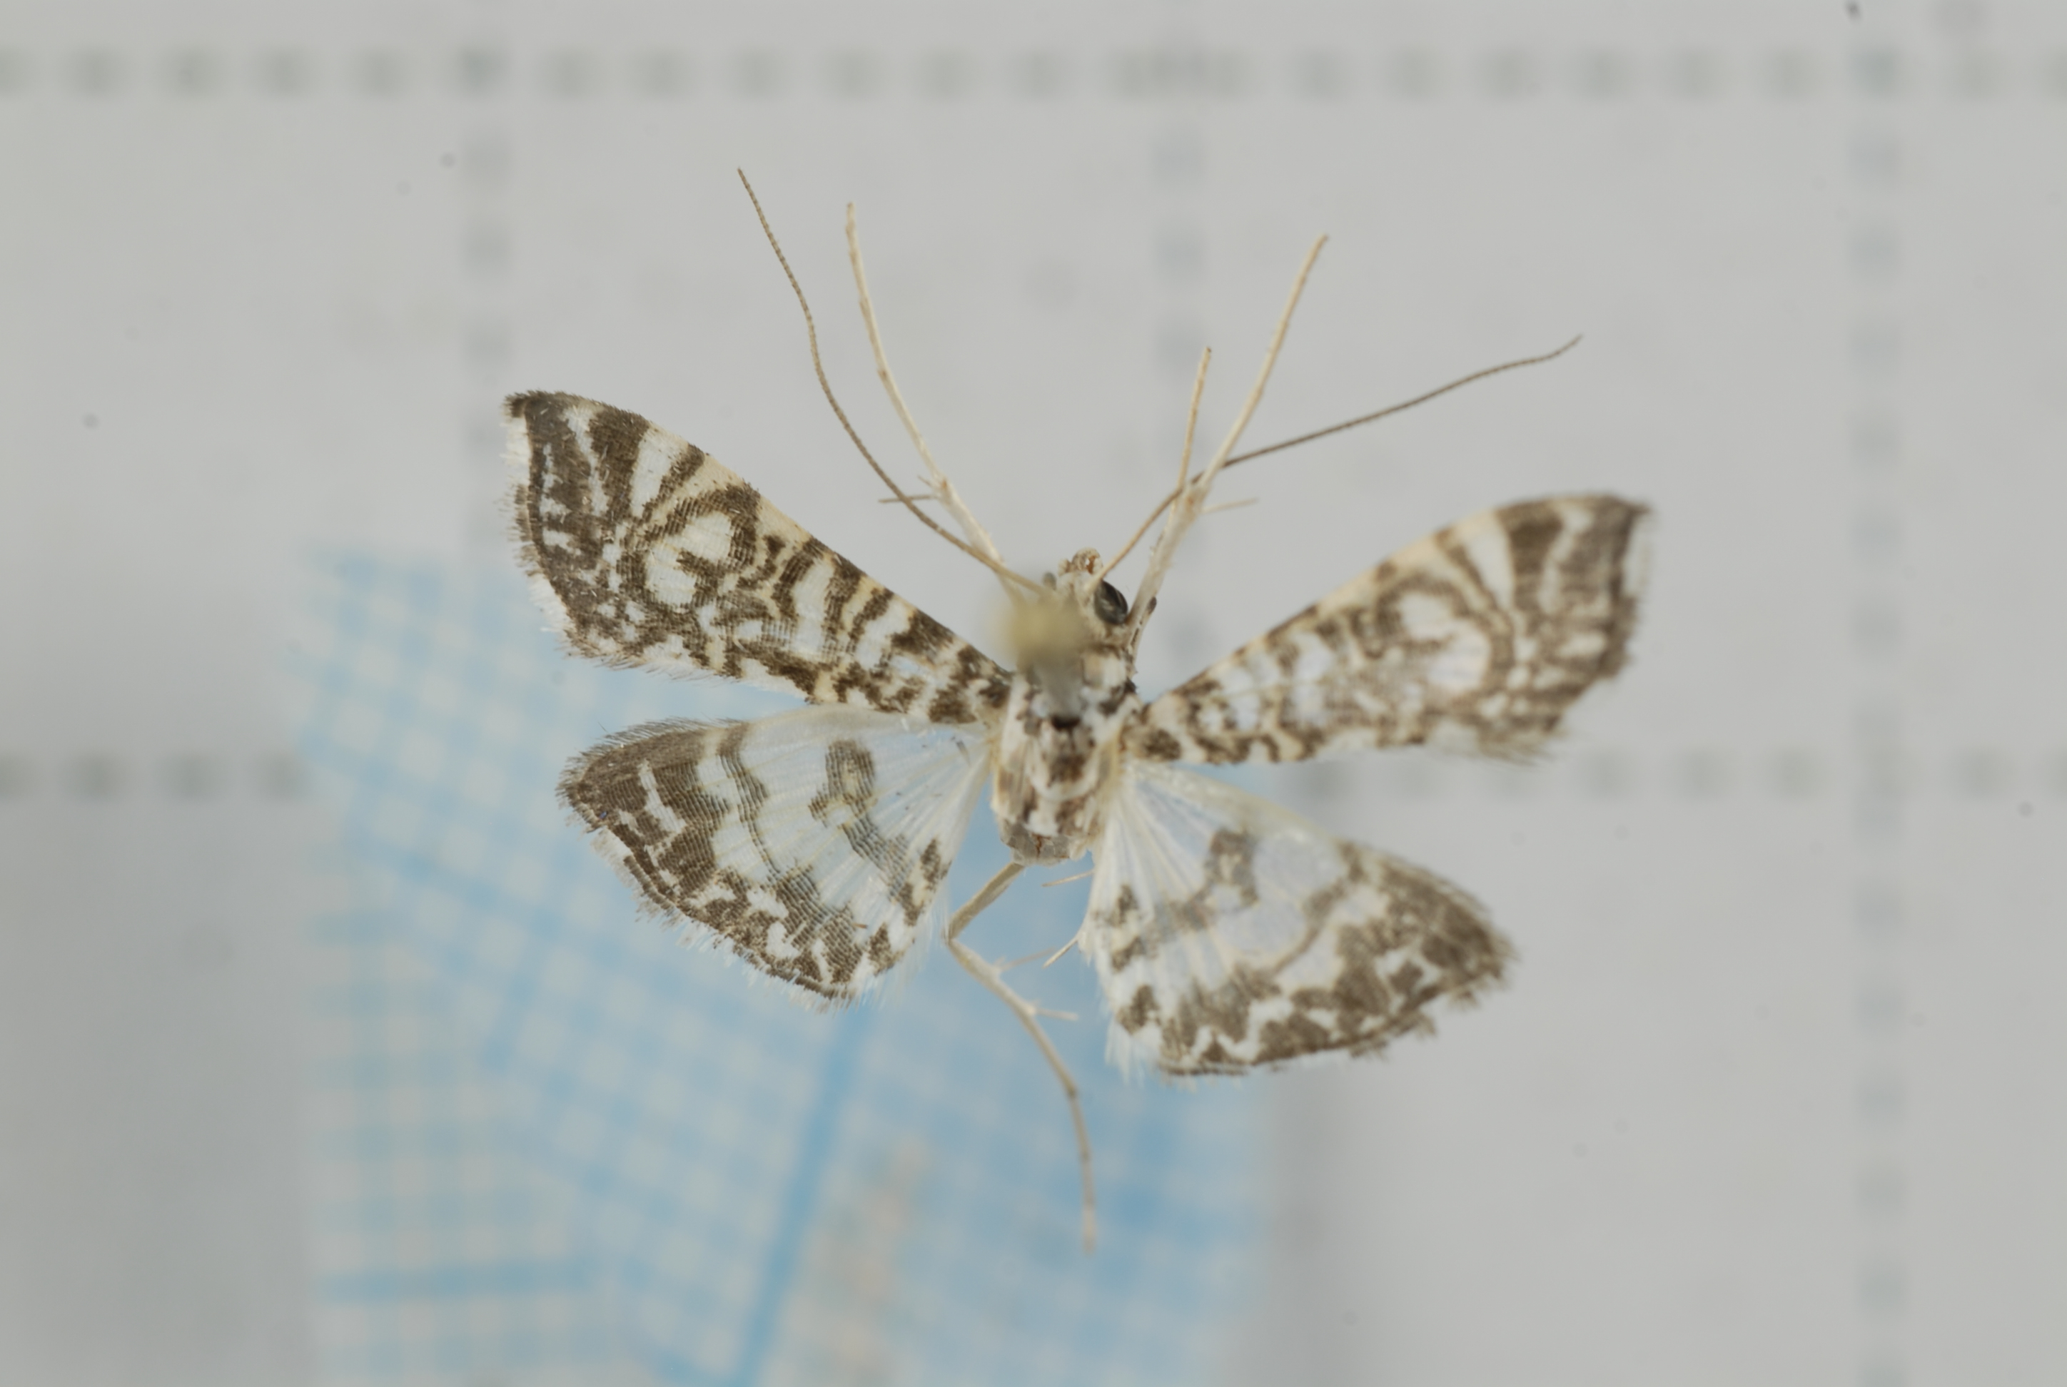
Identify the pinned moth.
Chabulina onychinalis
